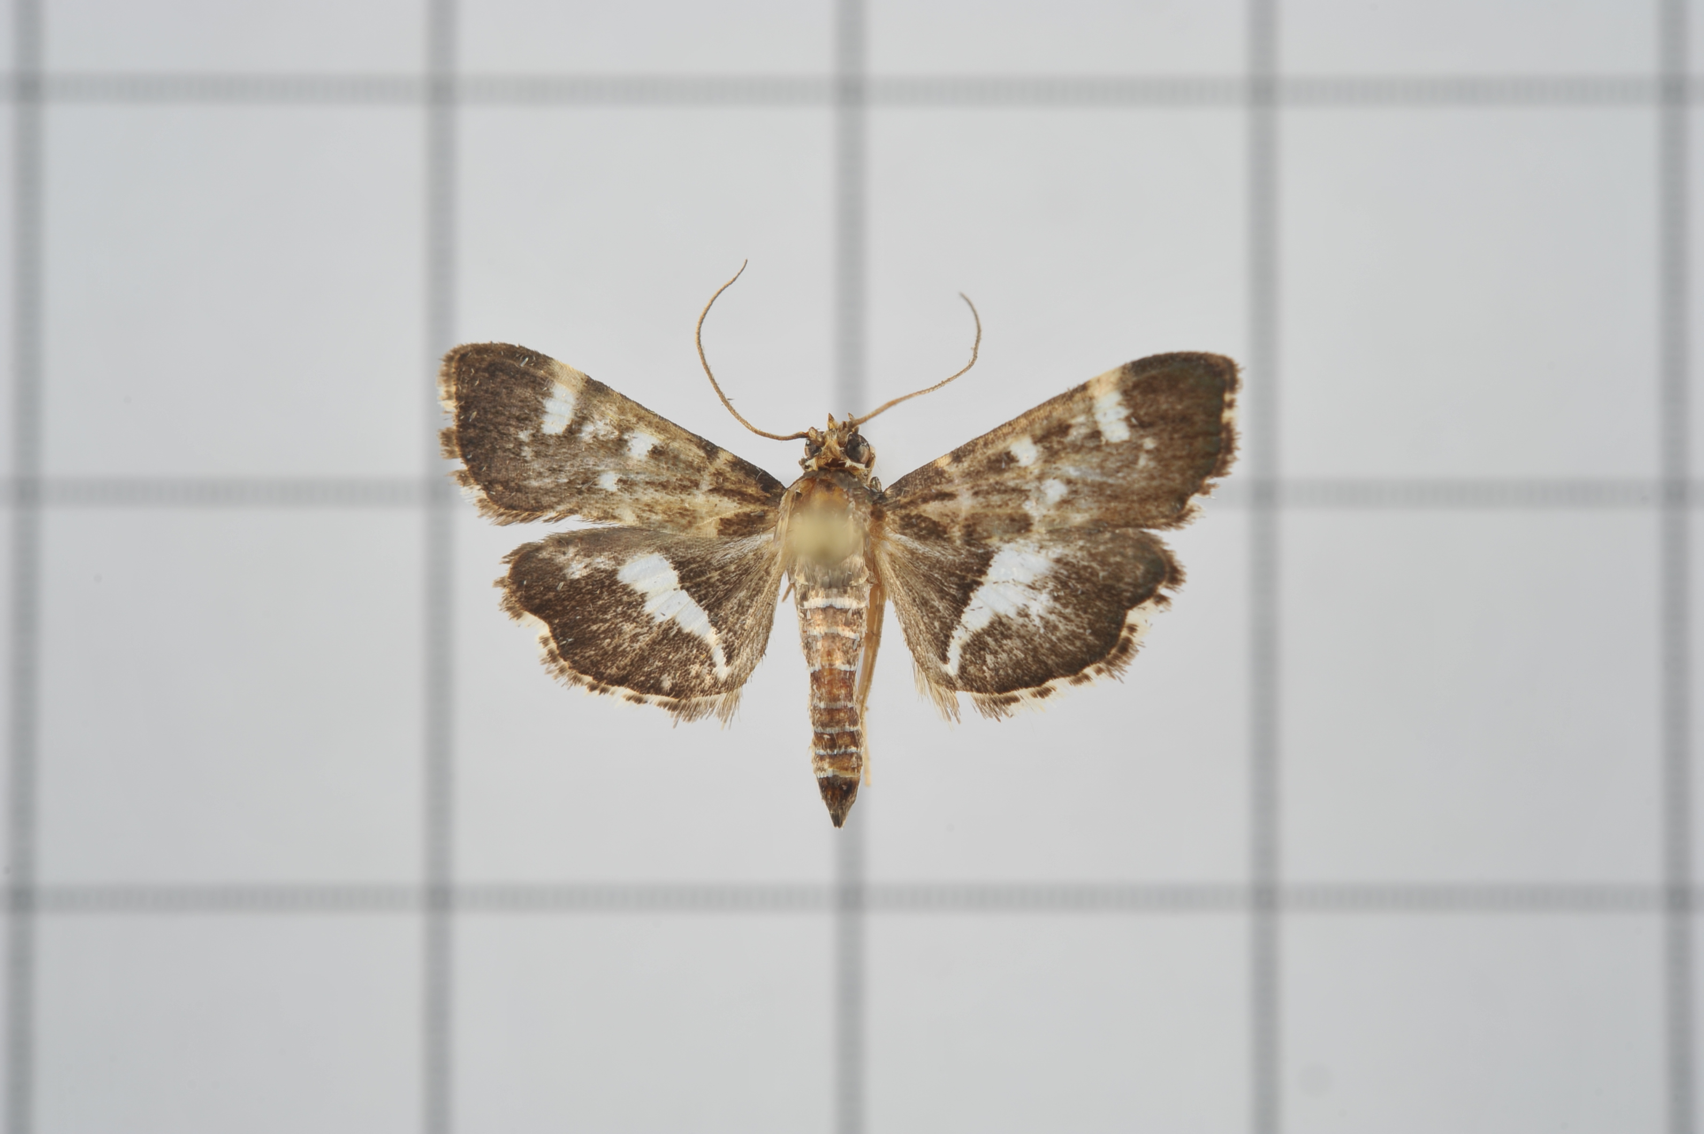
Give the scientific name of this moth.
Hymenia perspectalis
